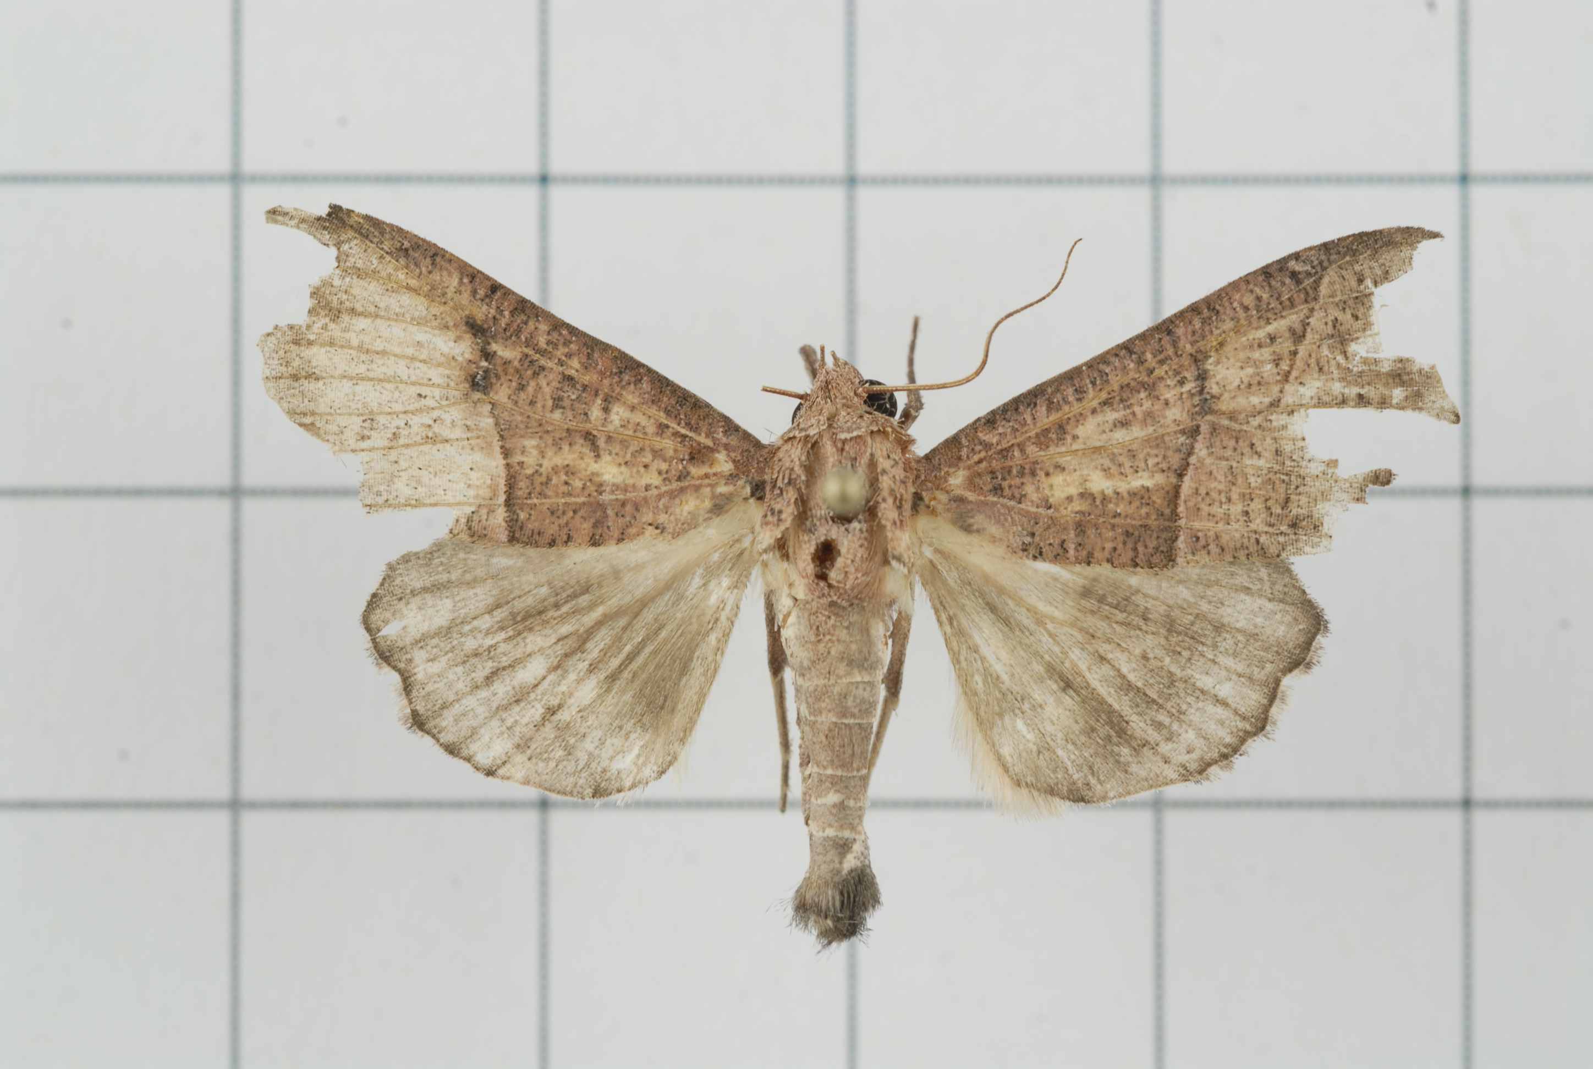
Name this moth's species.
Gonitis mesogona
